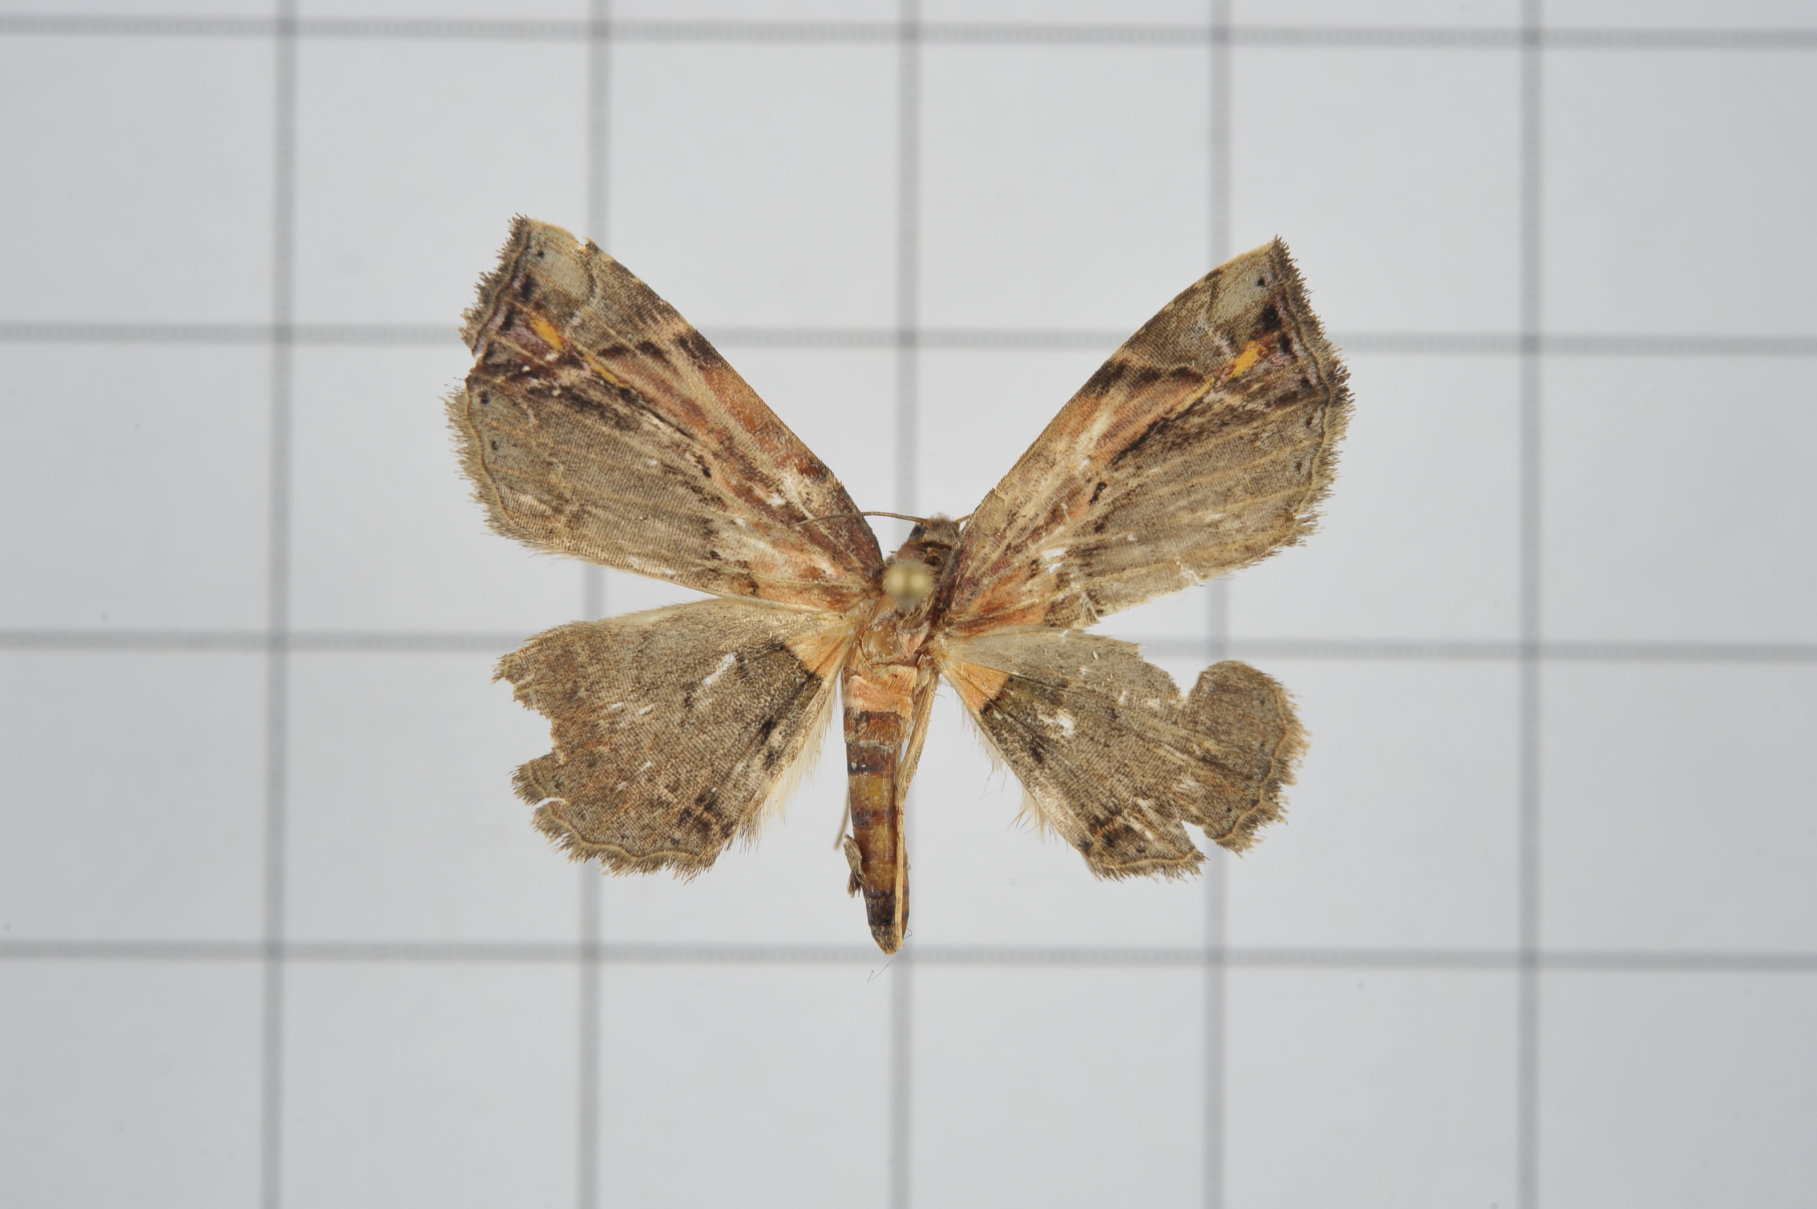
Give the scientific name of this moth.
Lophoruza pulcherrima
